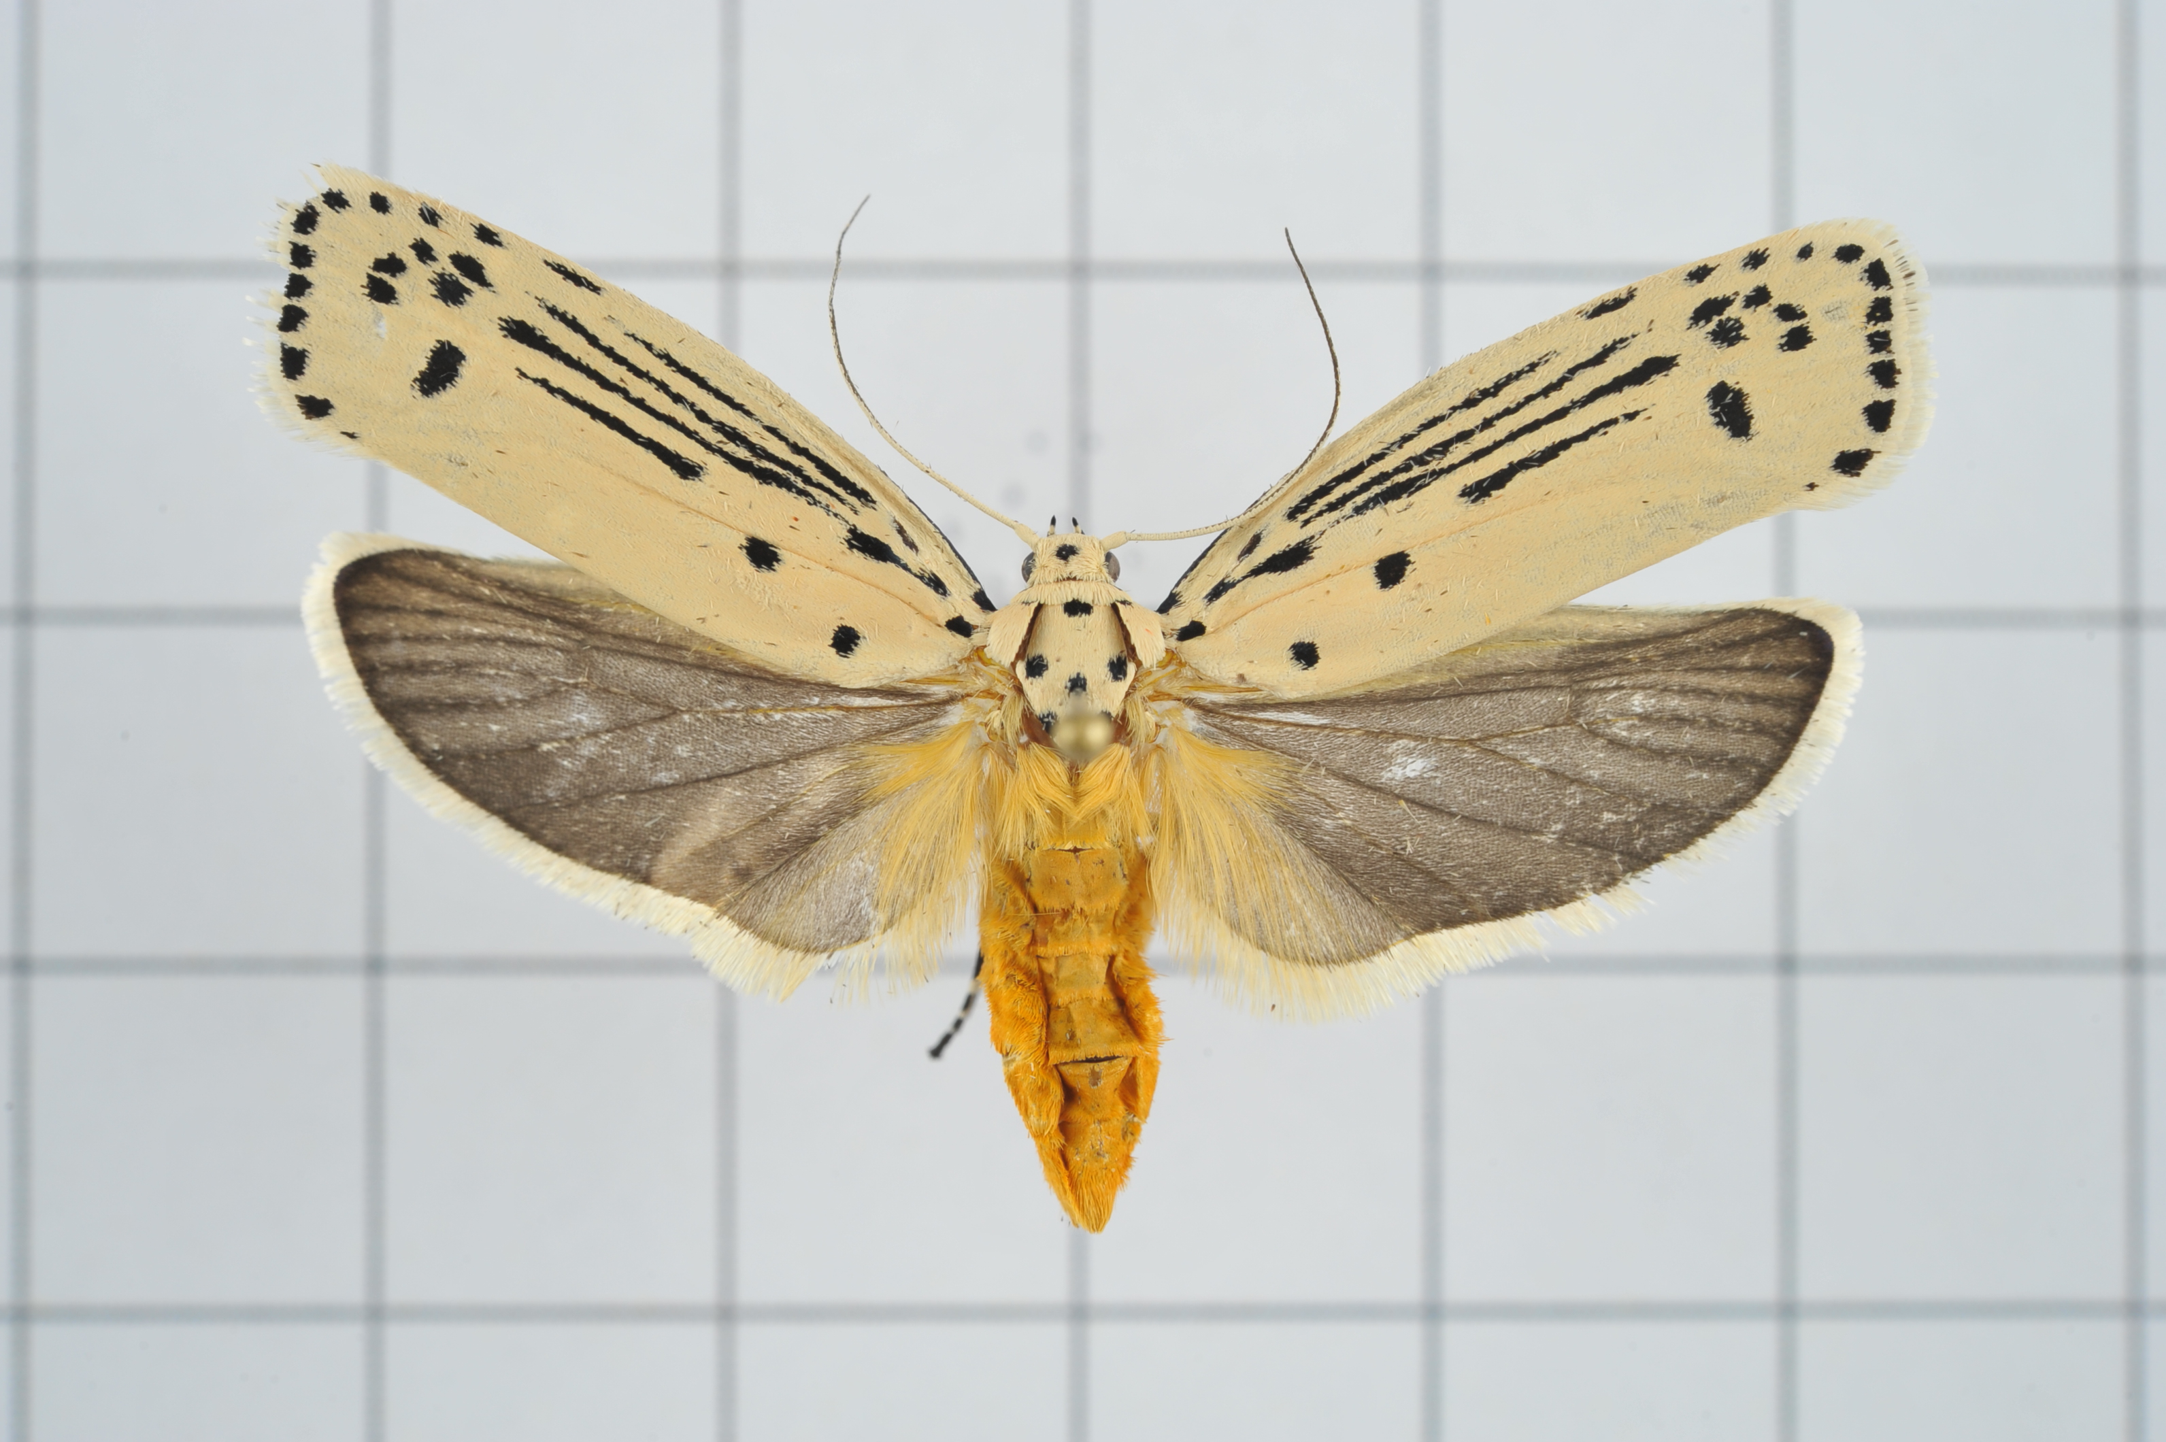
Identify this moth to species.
Ethmia lineatonotella
